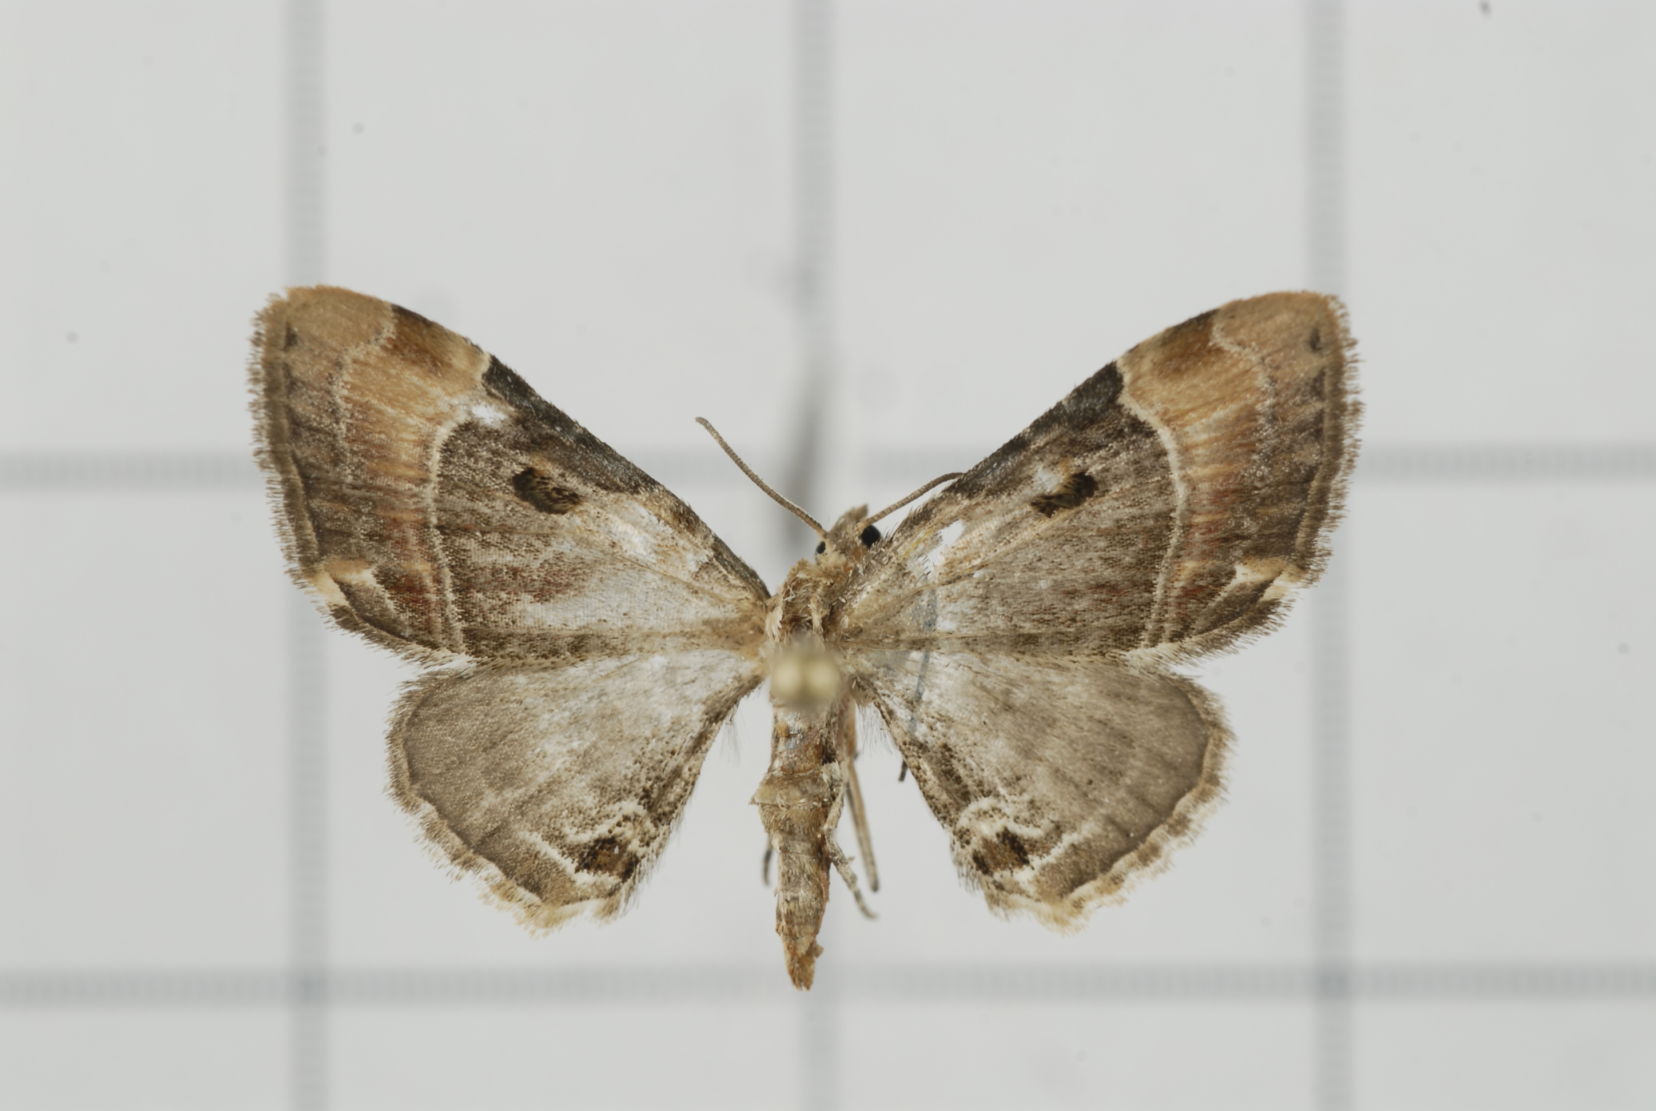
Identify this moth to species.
Mesoptila melanolopha
